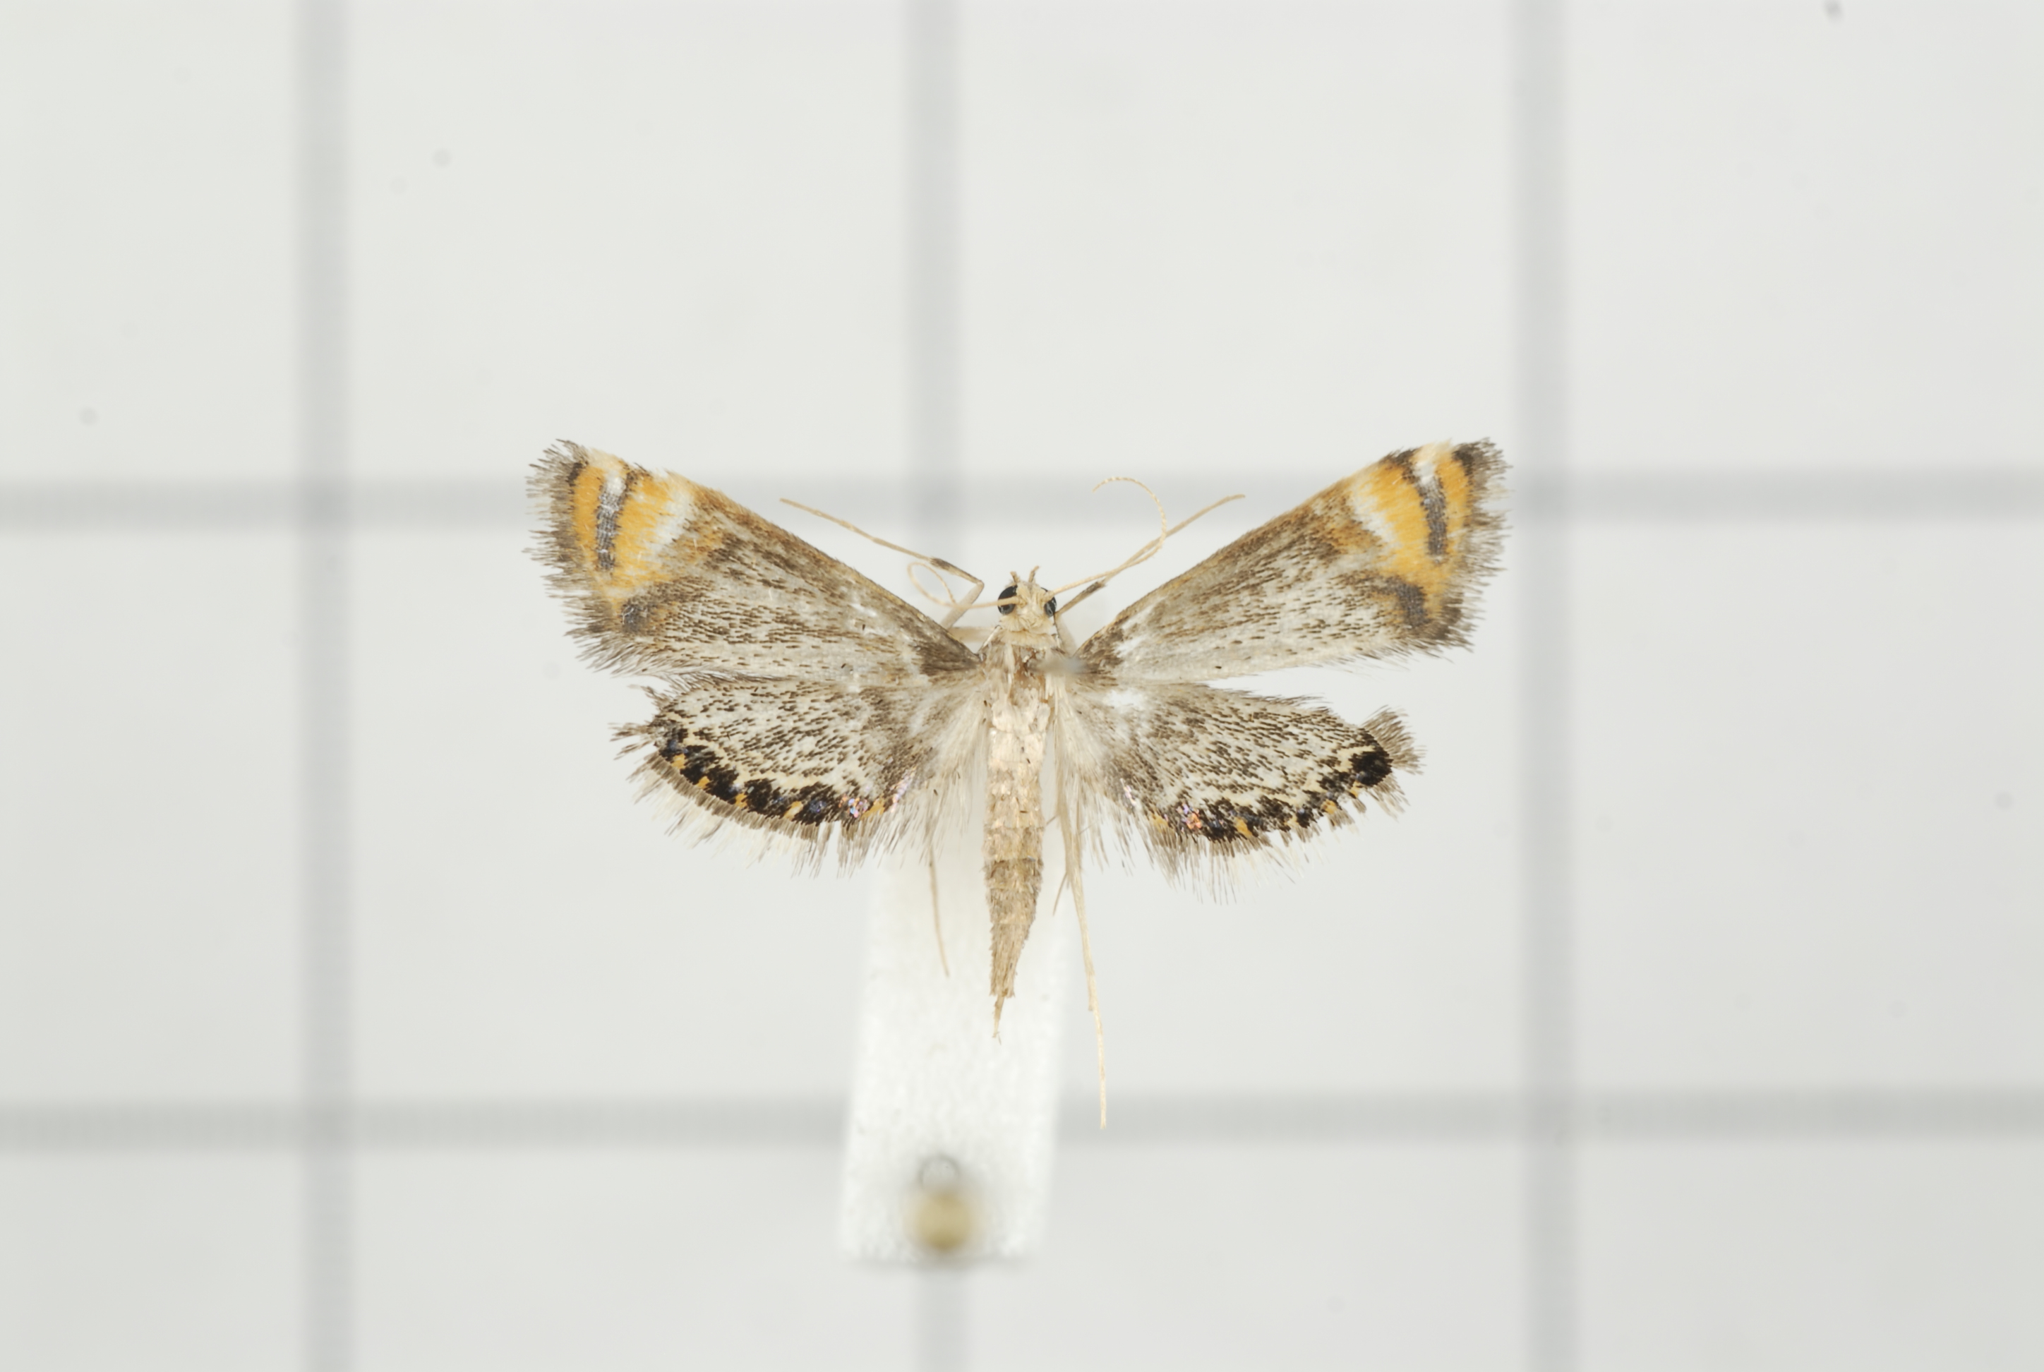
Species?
Nymphicula yoshiyasui
